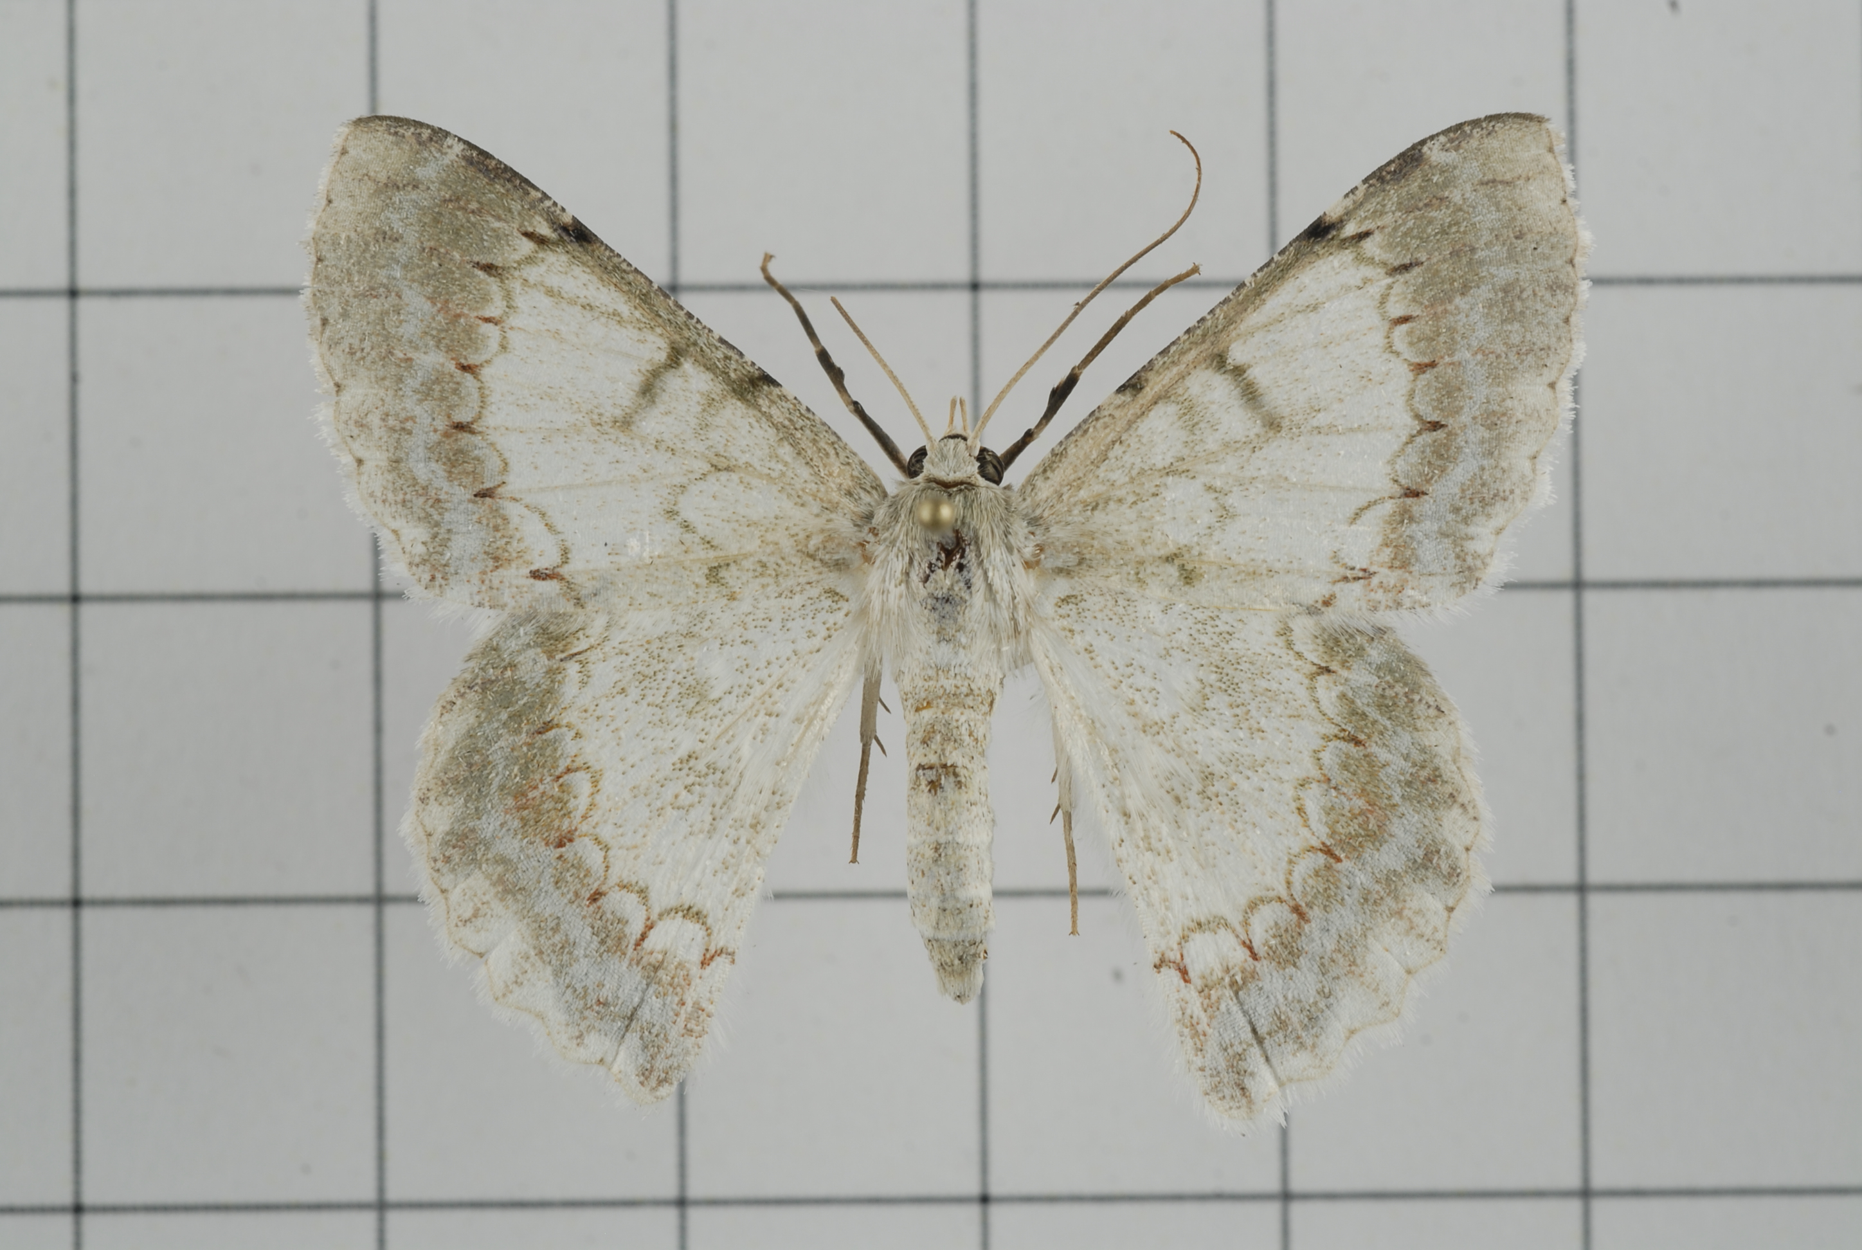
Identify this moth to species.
Pingasa secreta
